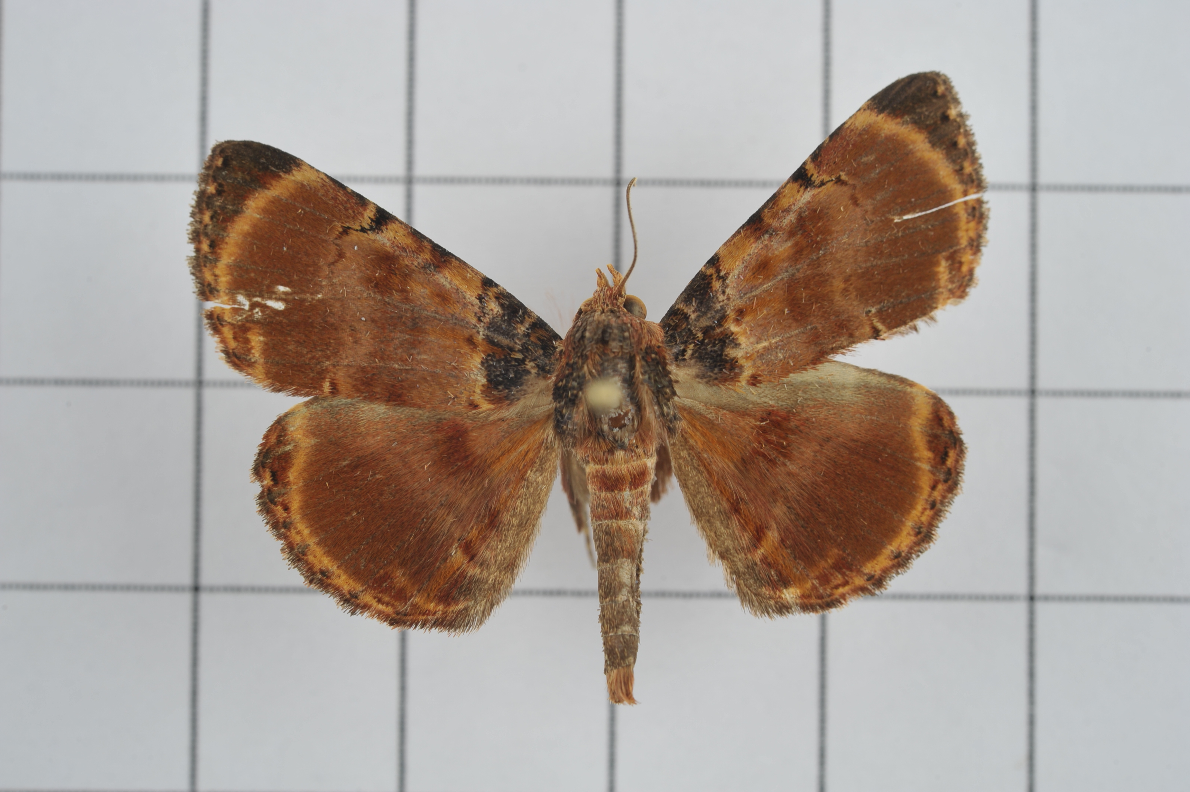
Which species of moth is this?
Diomea lignicolora
